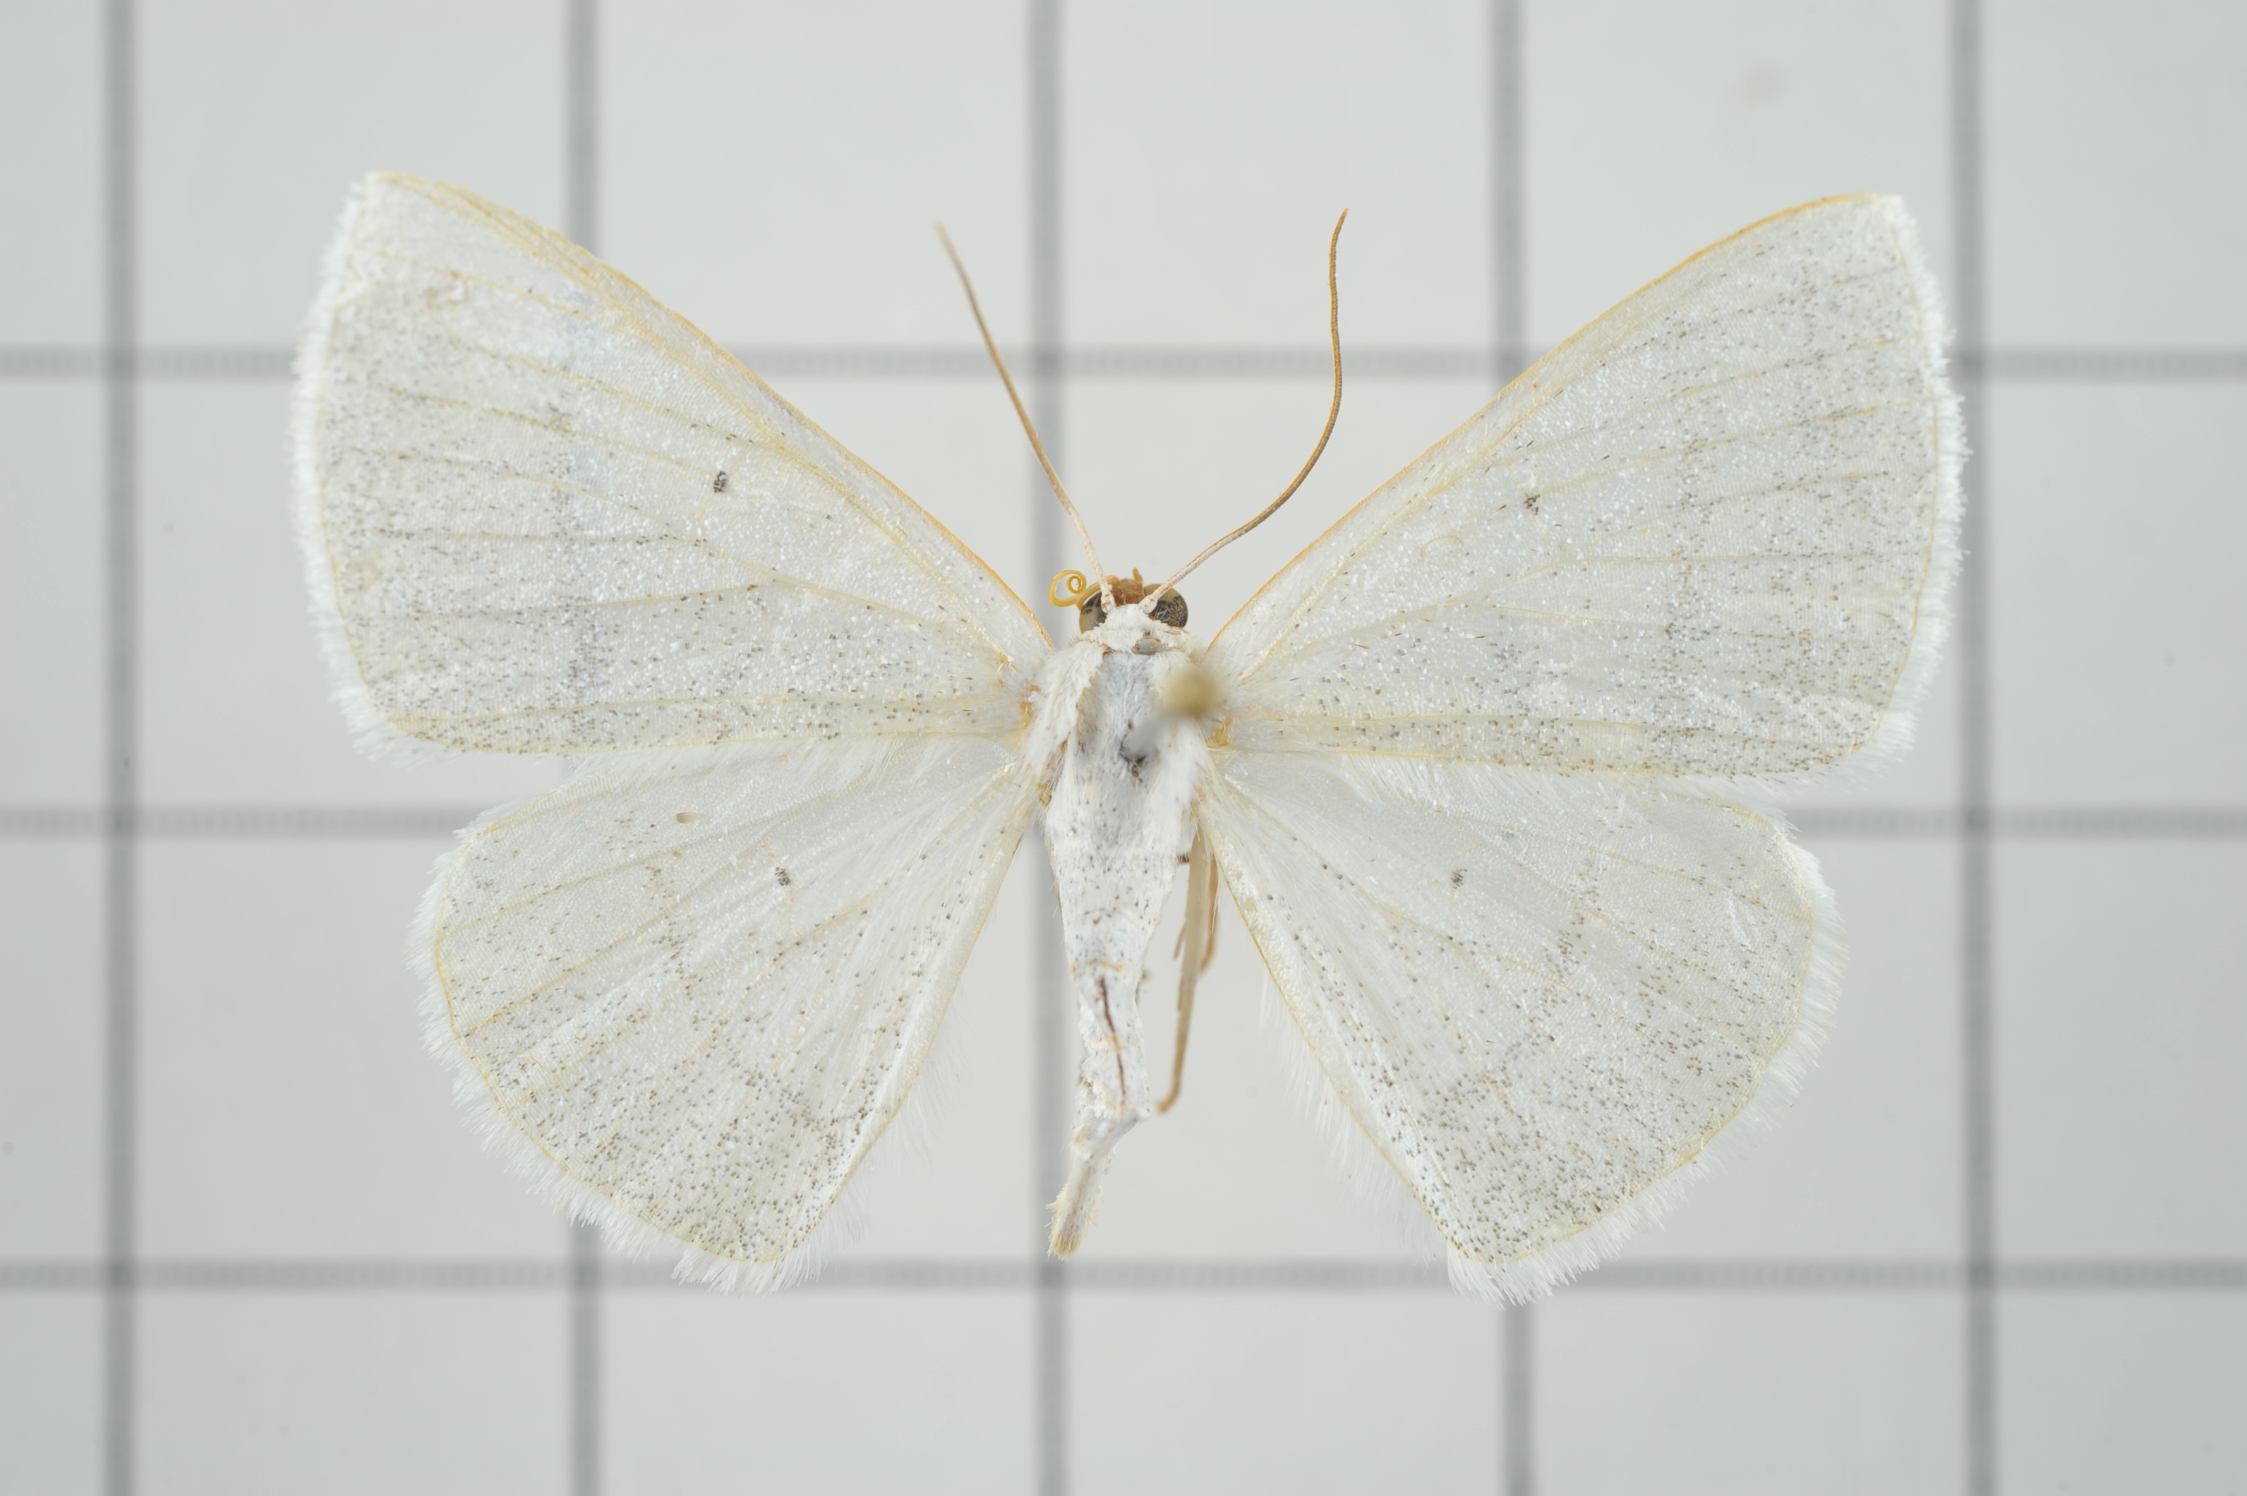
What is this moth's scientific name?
Lomographa anoxys
